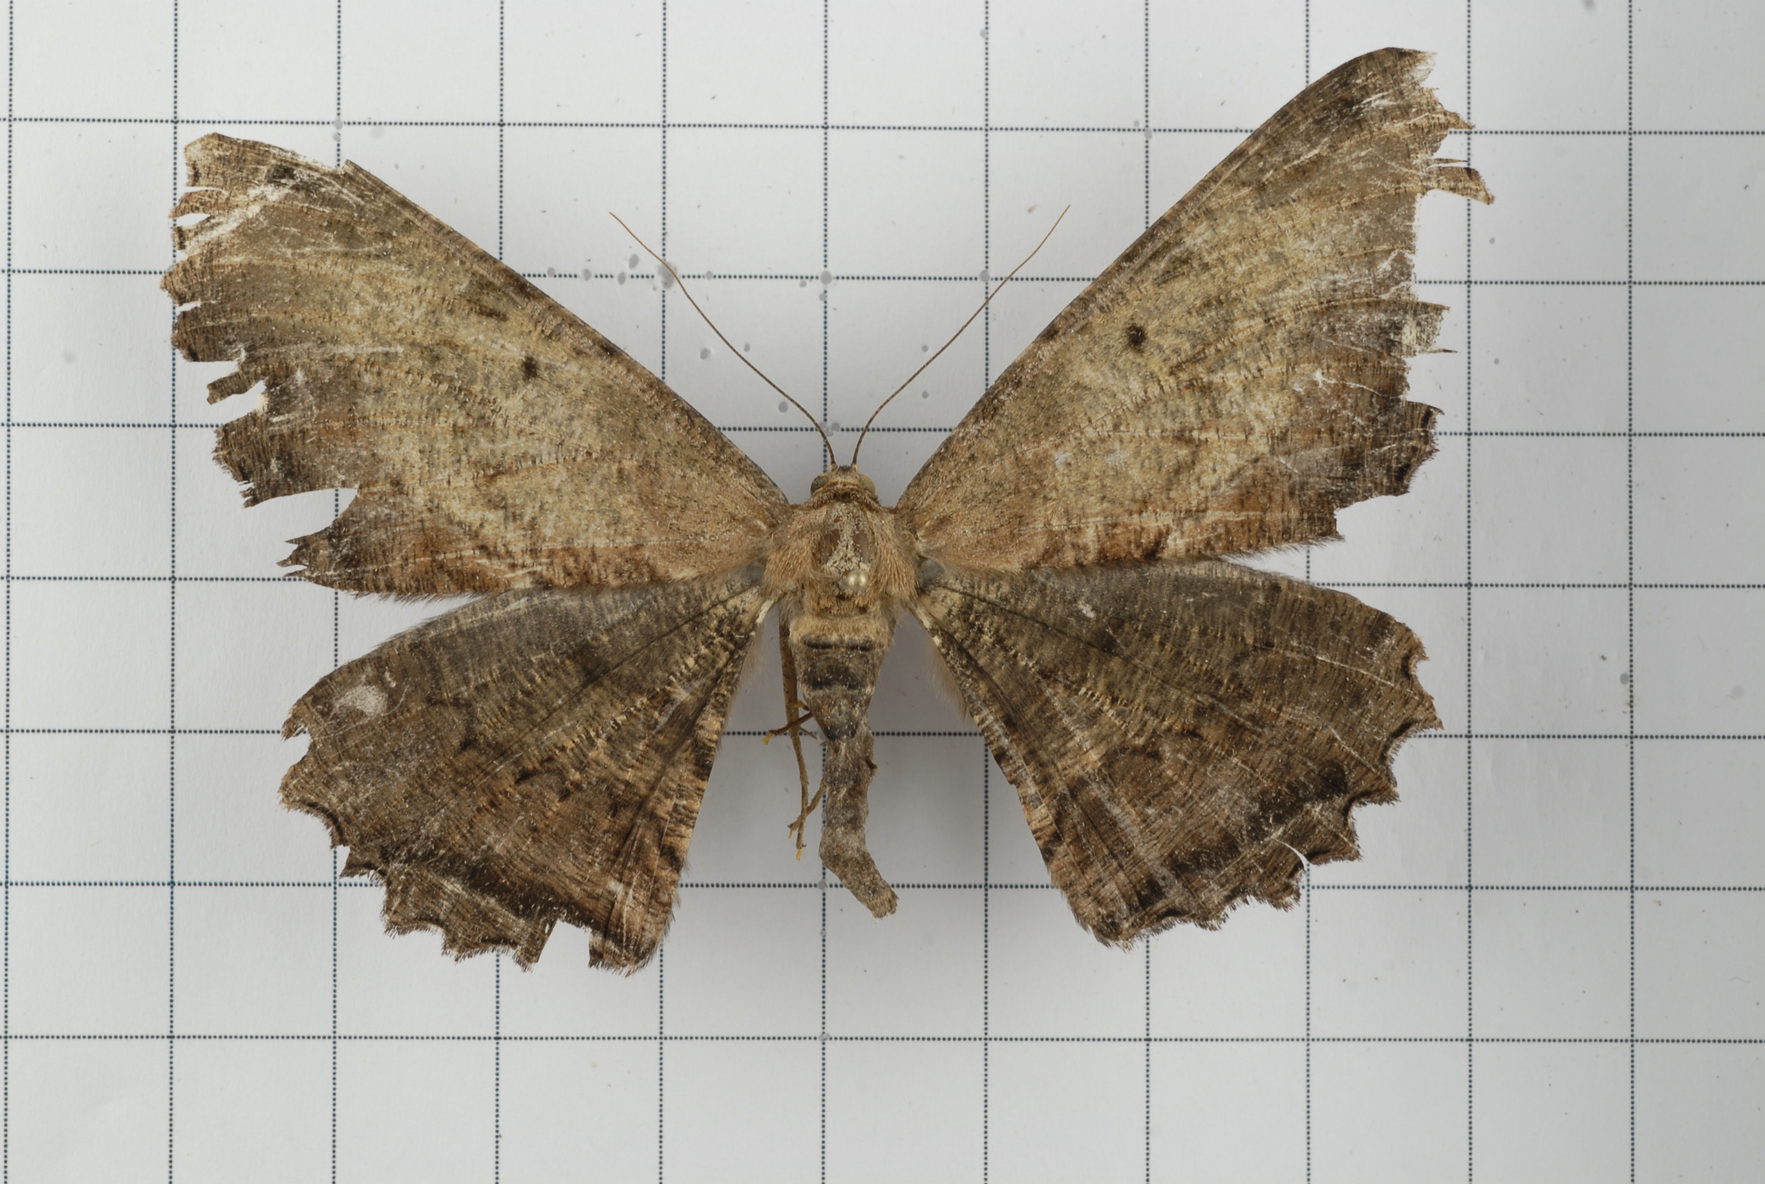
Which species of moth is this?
Chorodna creataria
